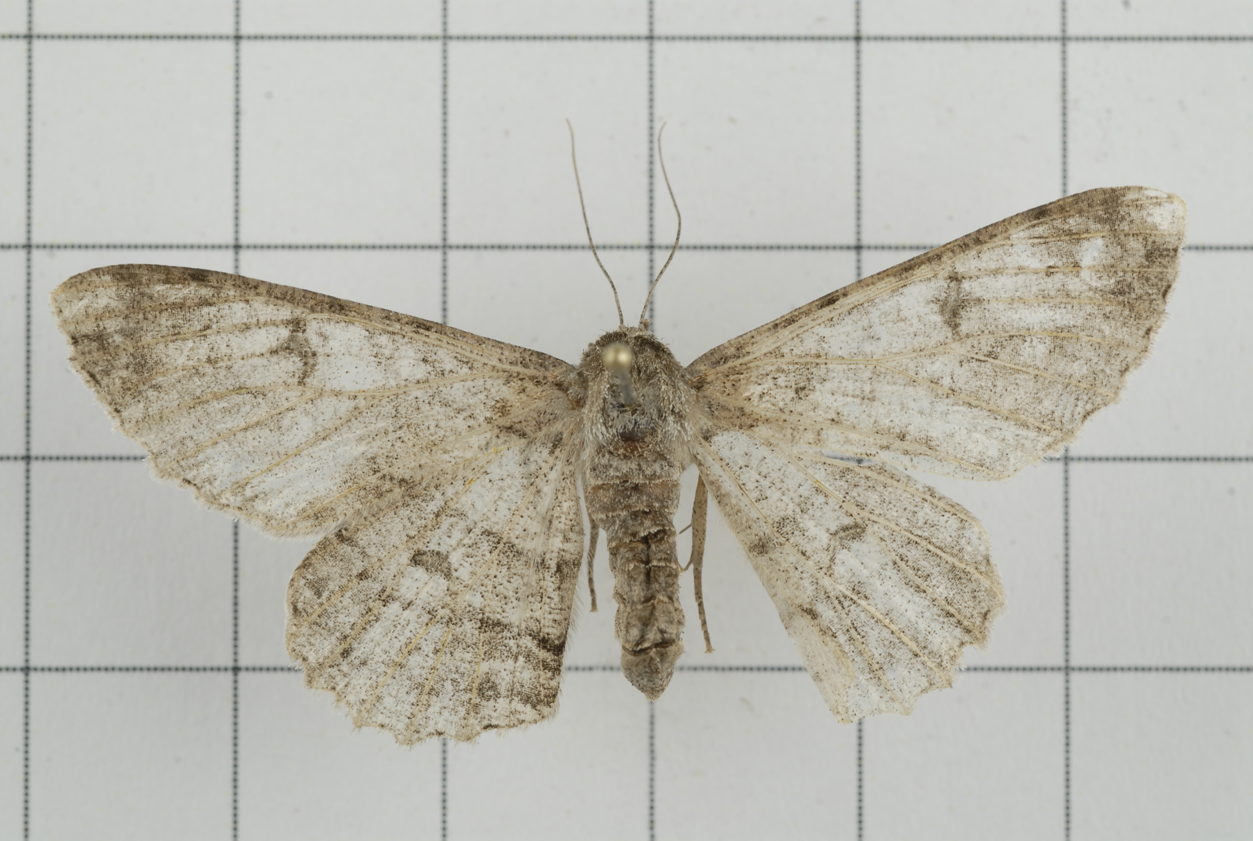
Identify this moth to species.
Ascotis selenaria imparata
